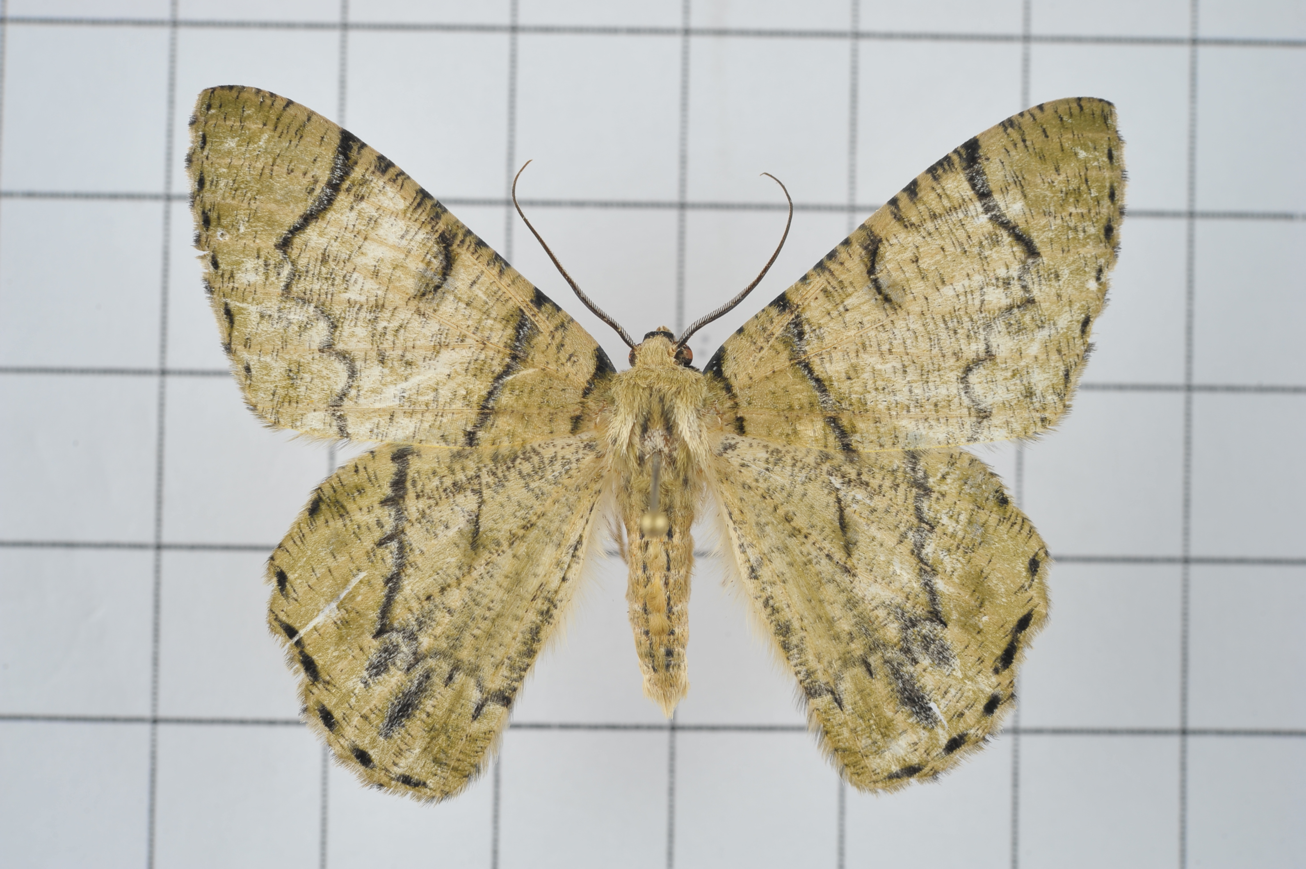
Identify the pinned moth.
Lophophelma iterans onerosus
